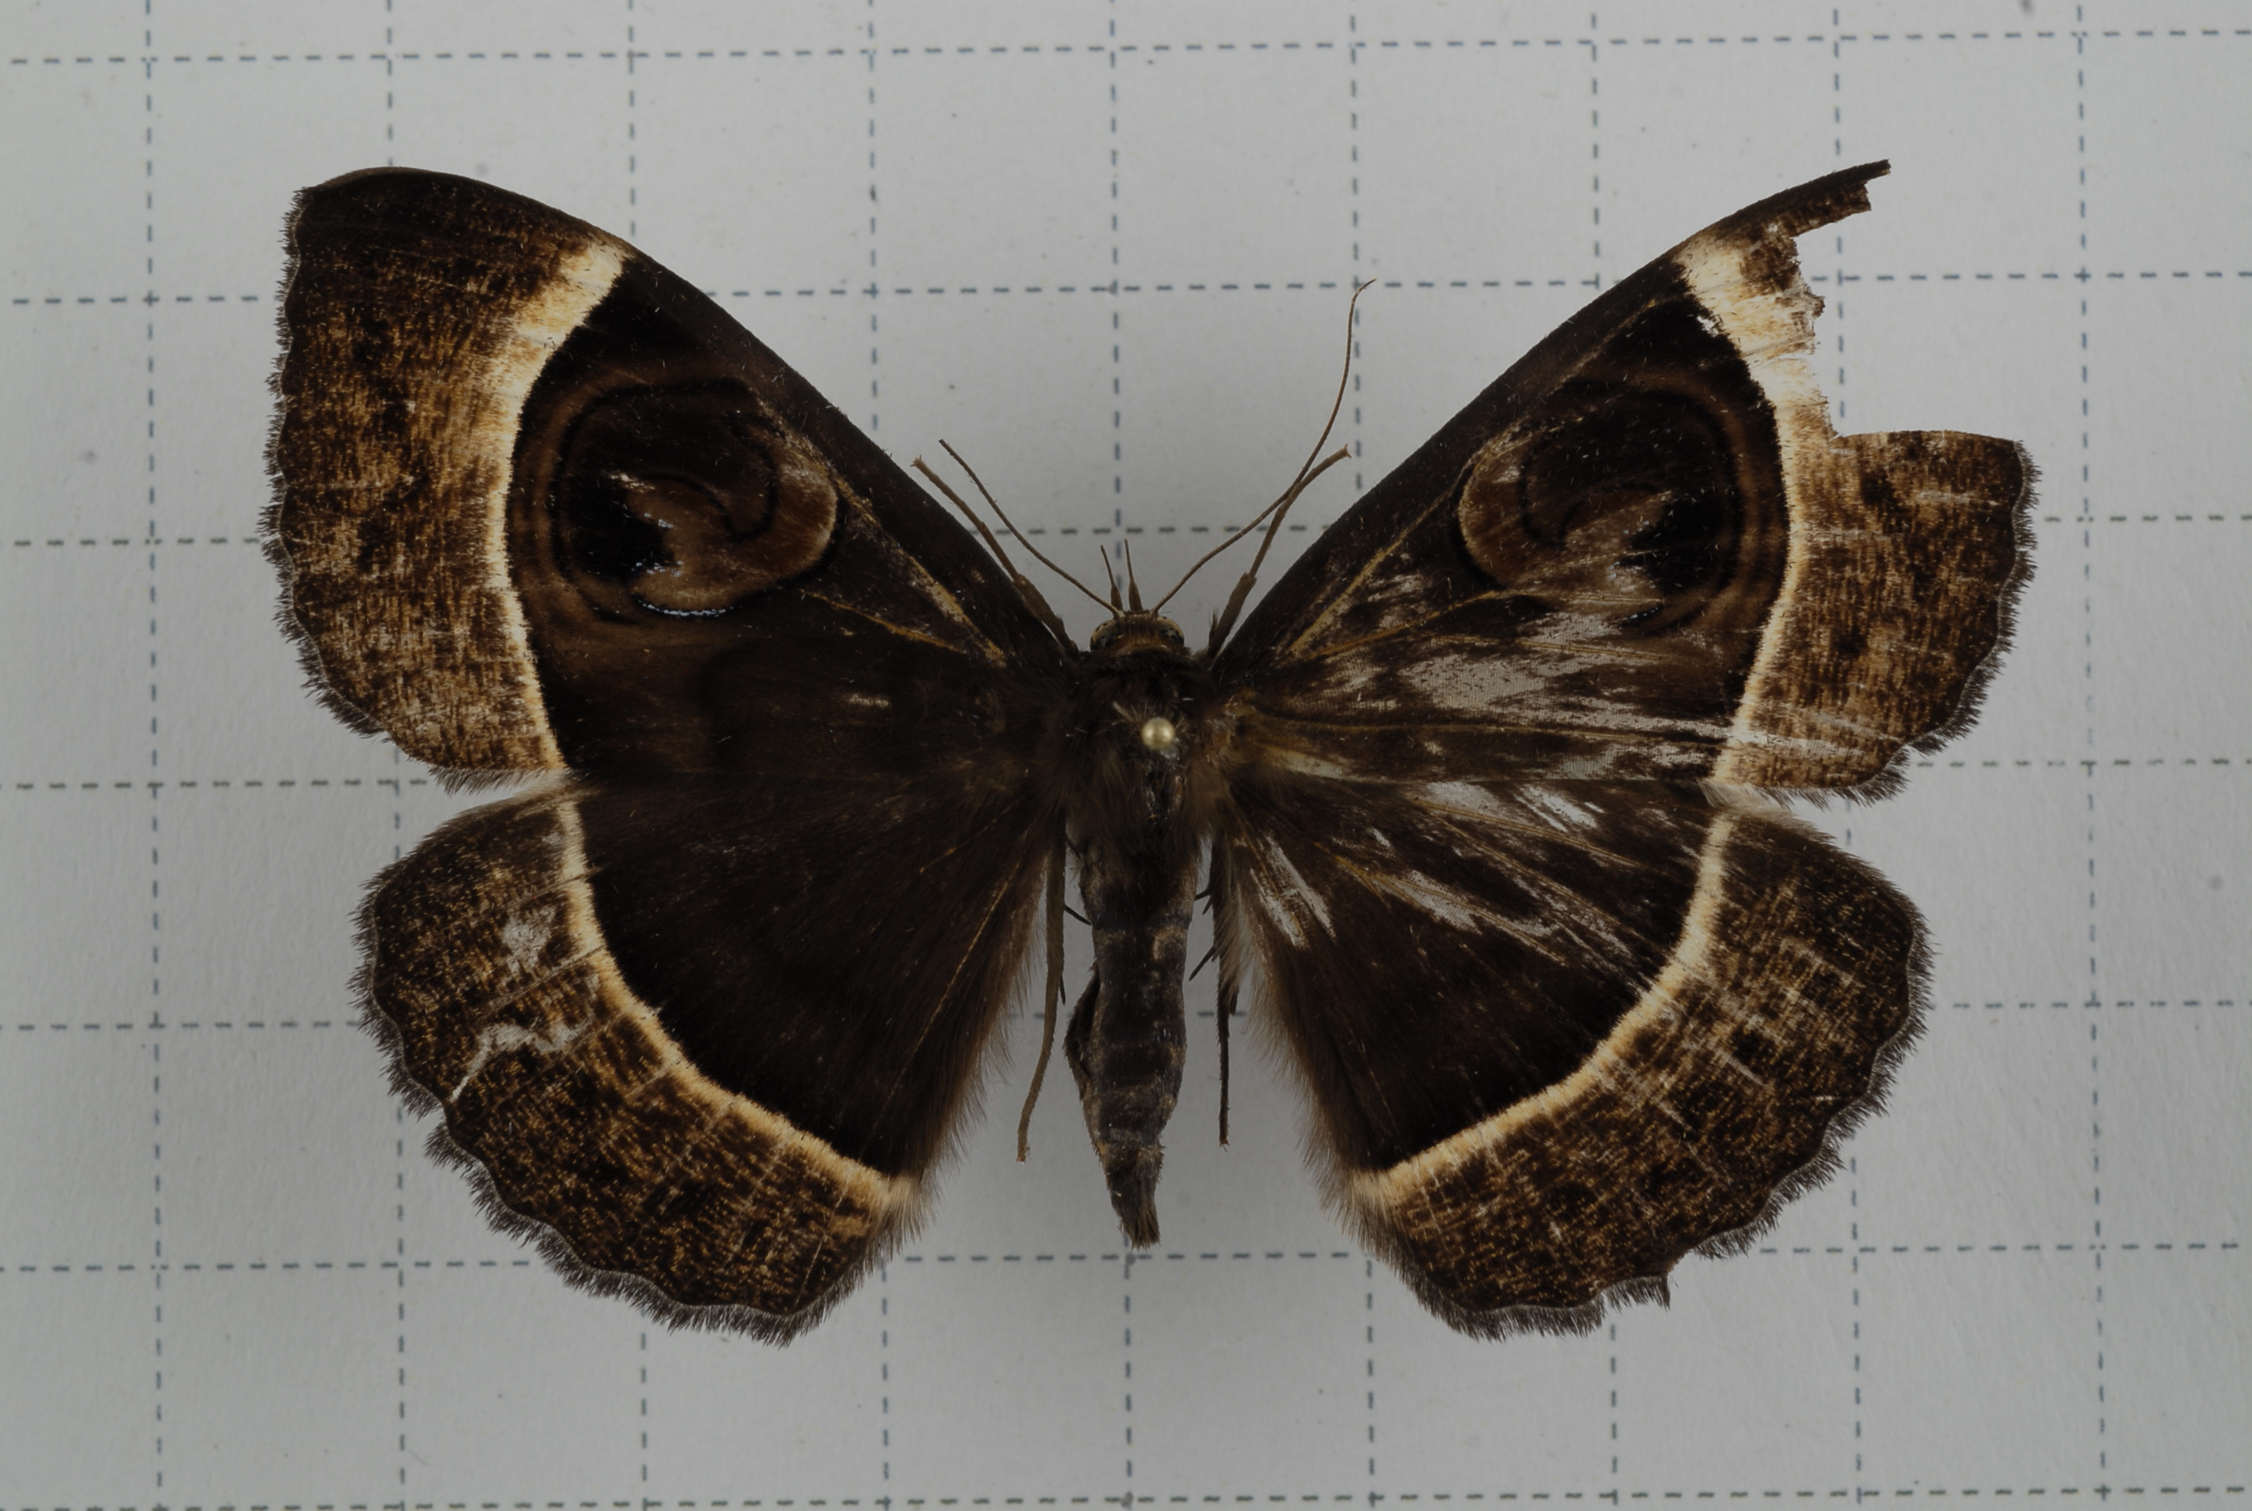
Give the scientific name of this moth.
Erebus gemmans
